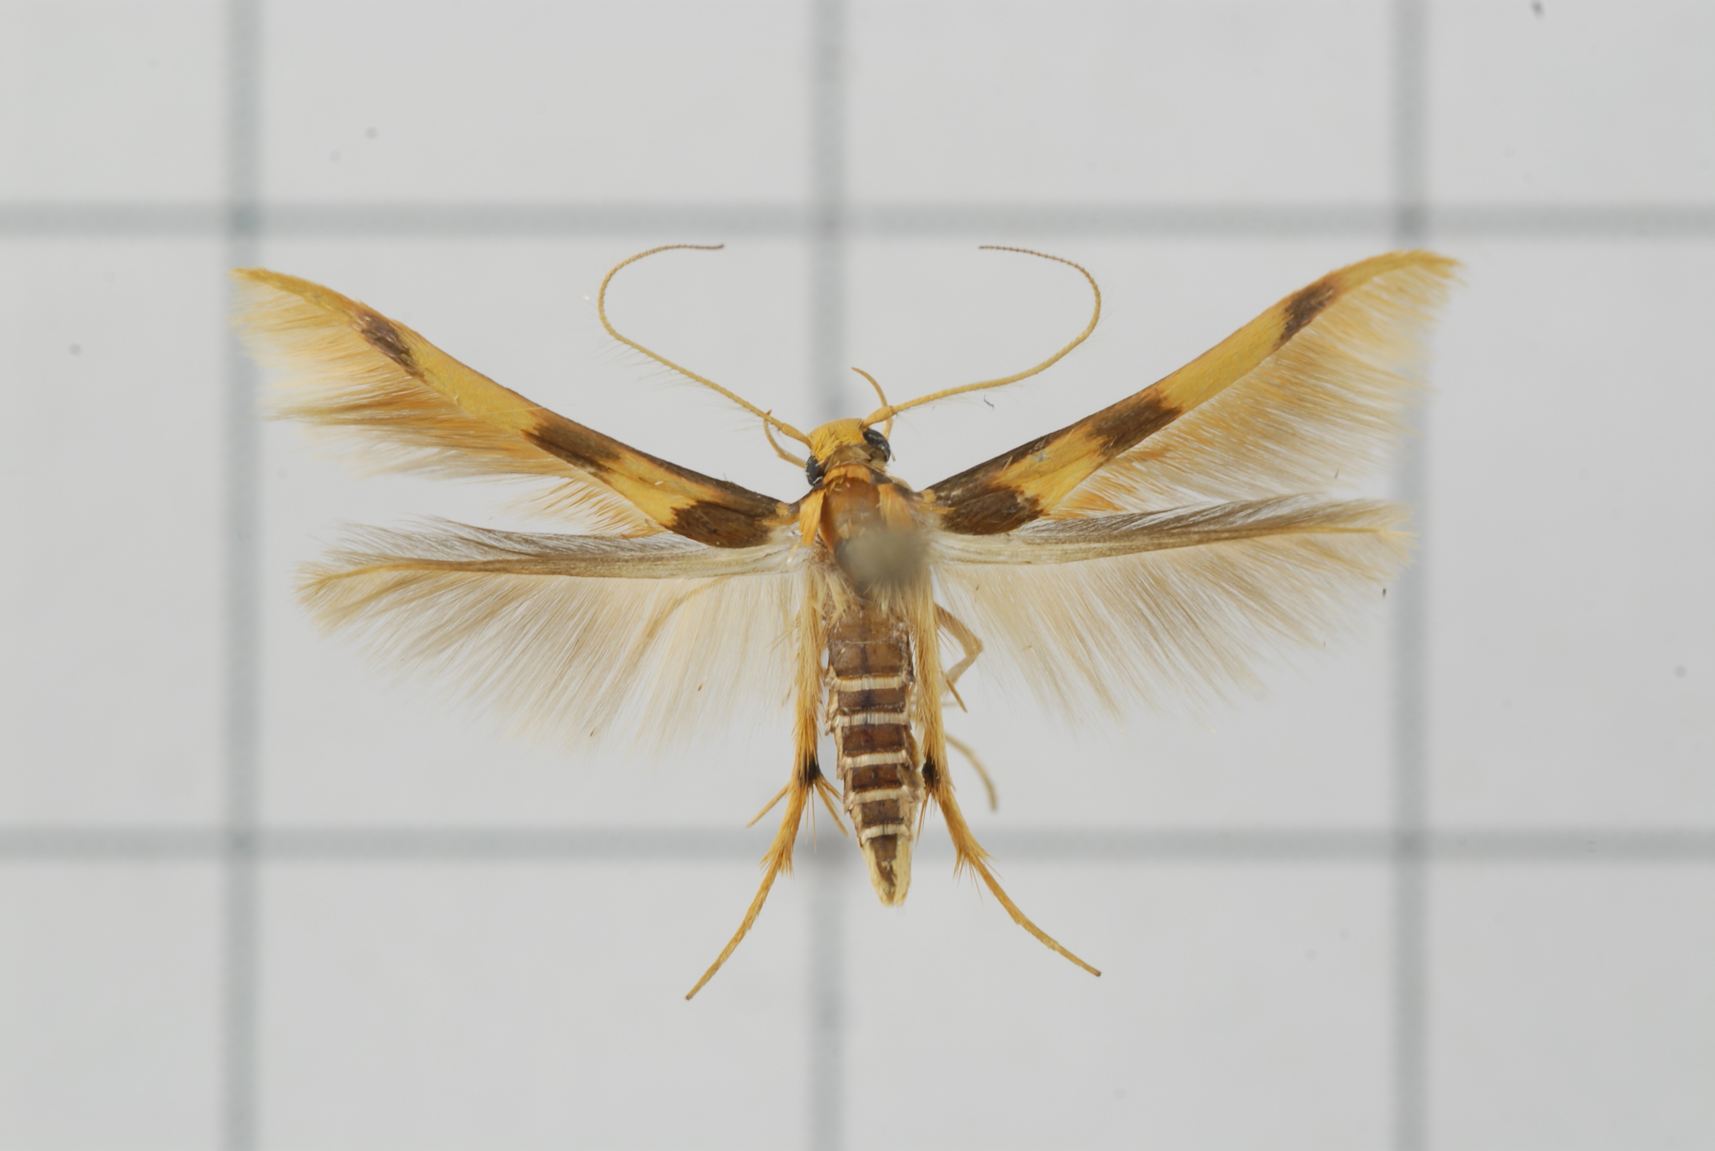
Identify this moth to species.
Stathmopoda fusciumeraris
